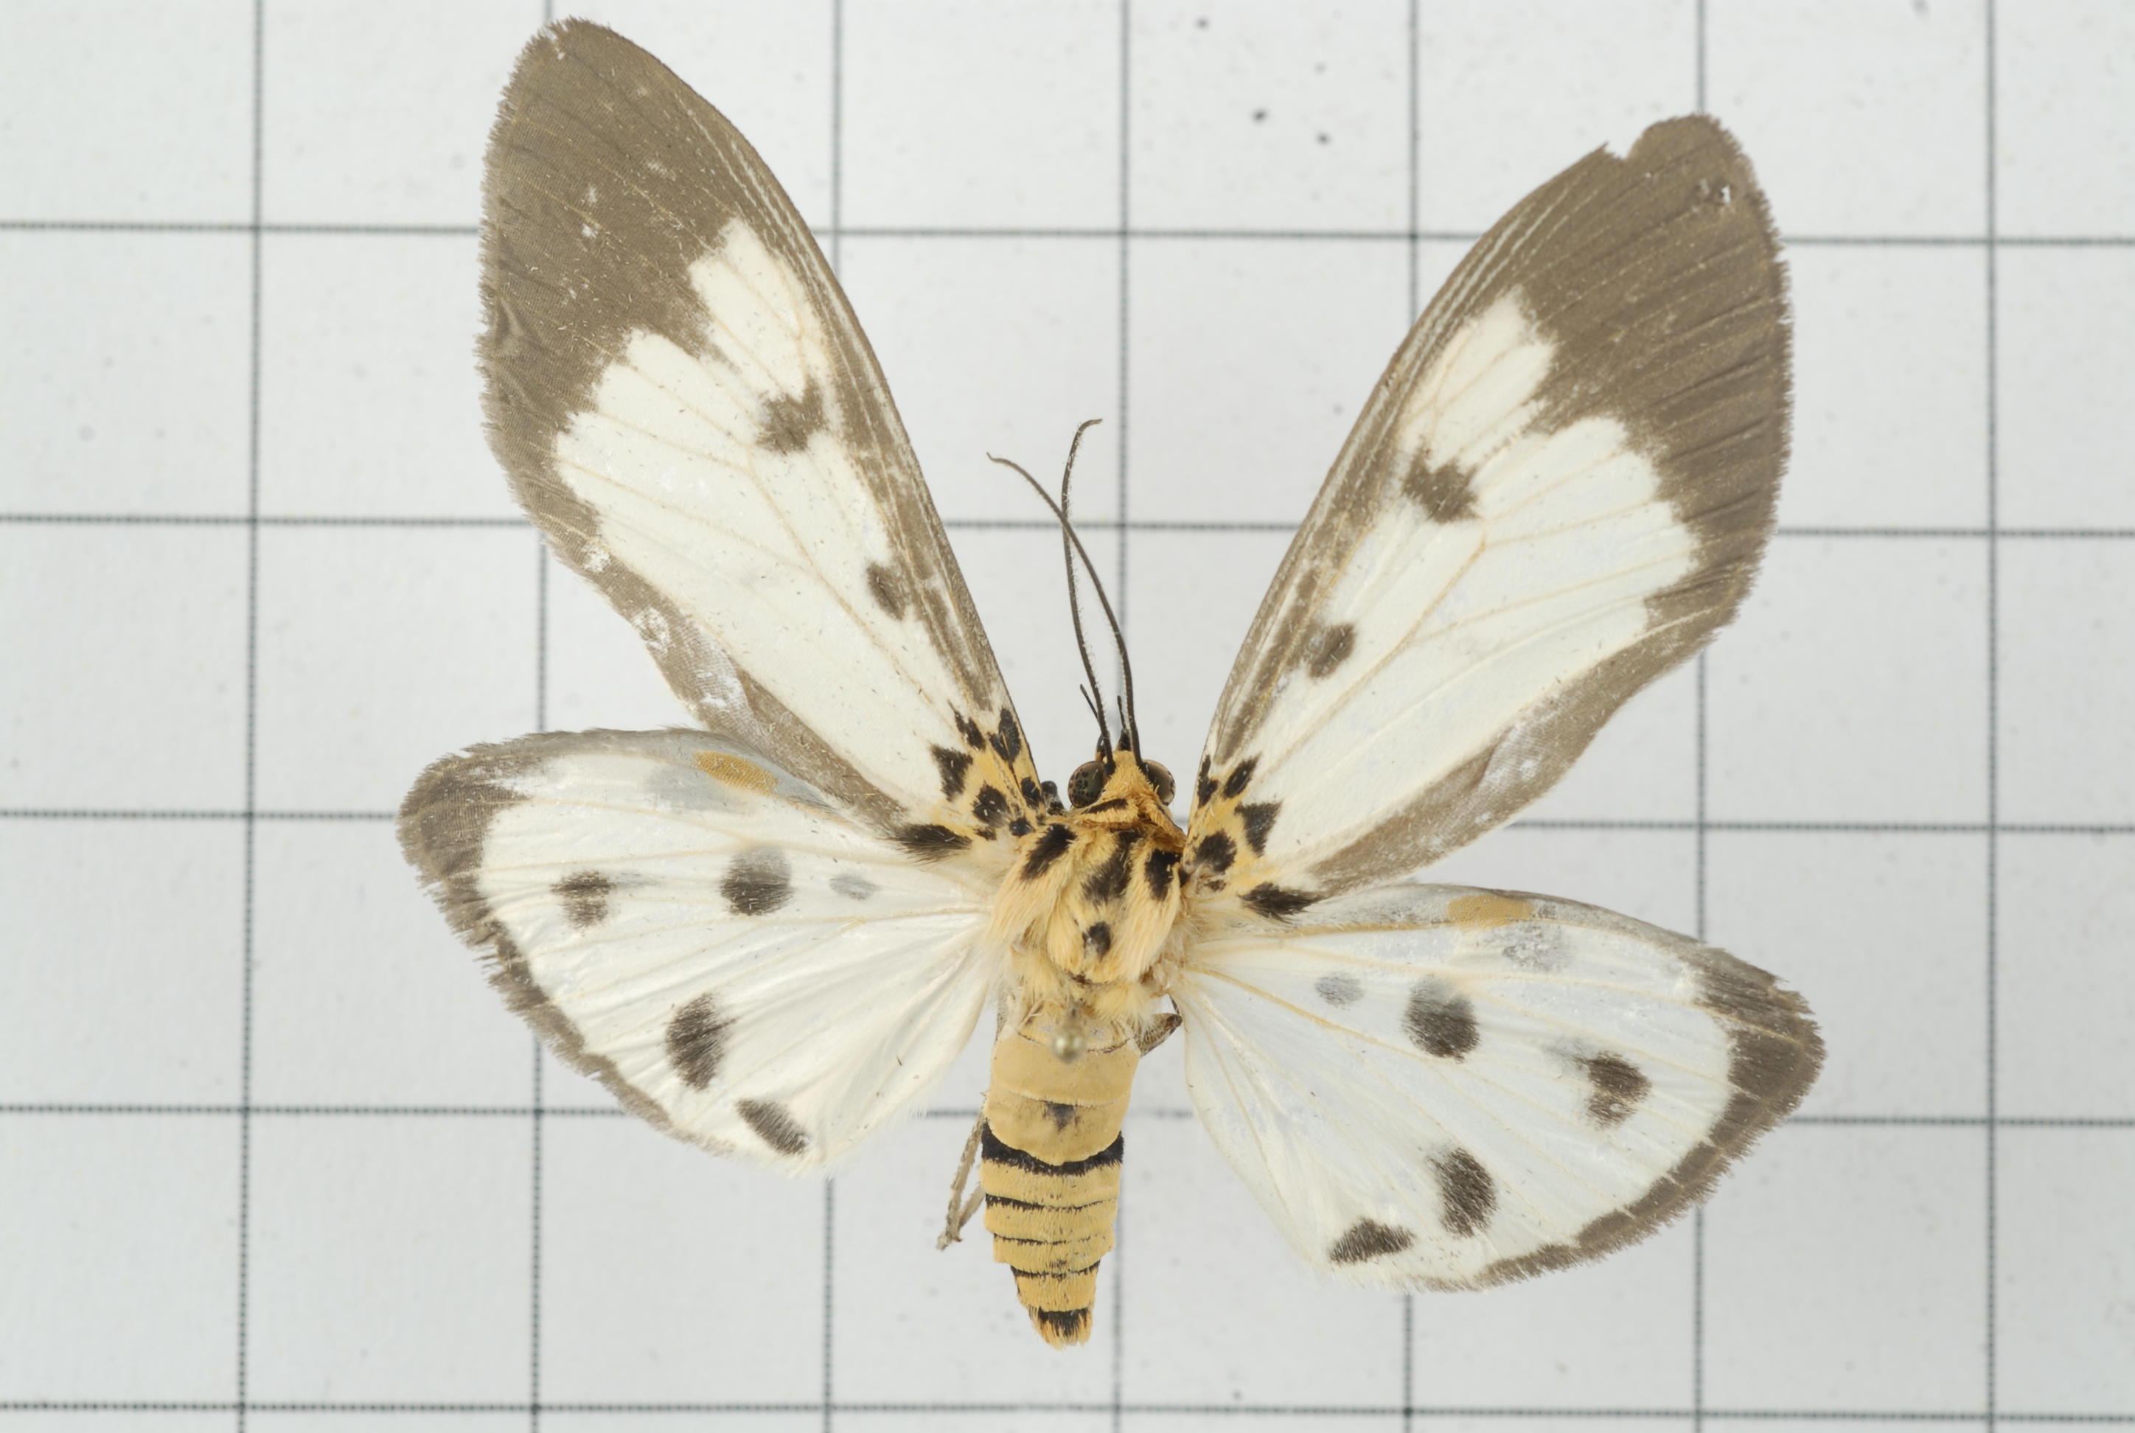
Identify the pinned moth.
Asota plana lacteata
